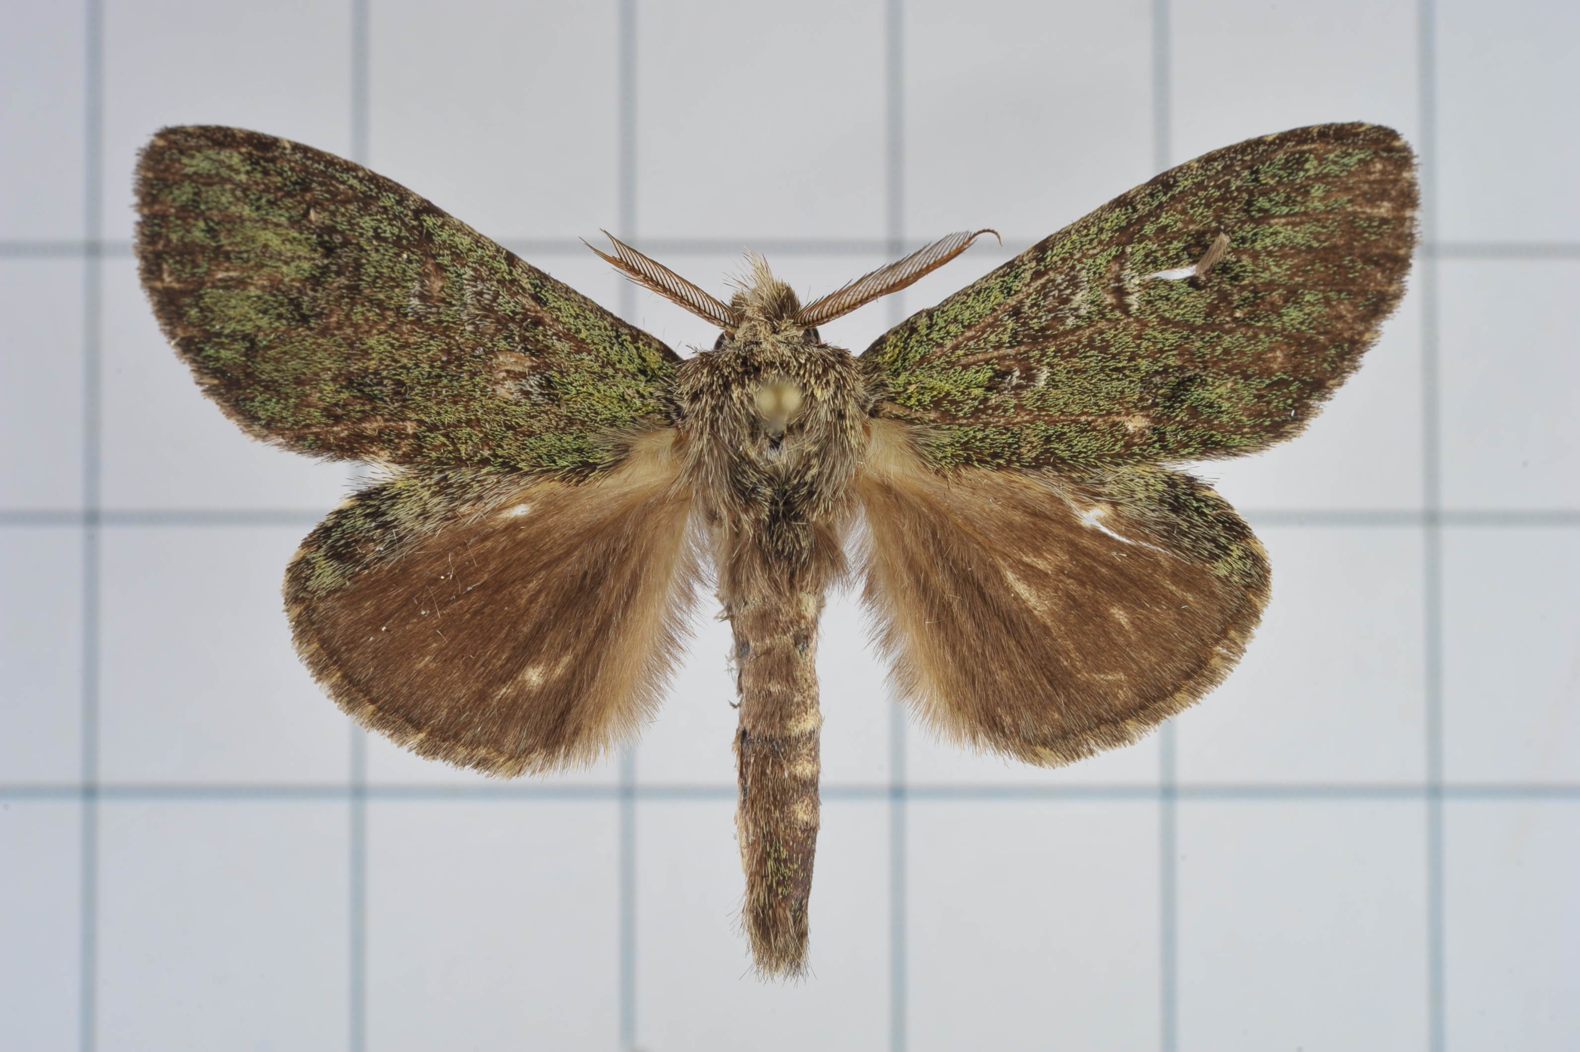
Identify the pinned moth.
Syntypistis cyanea cyanea
